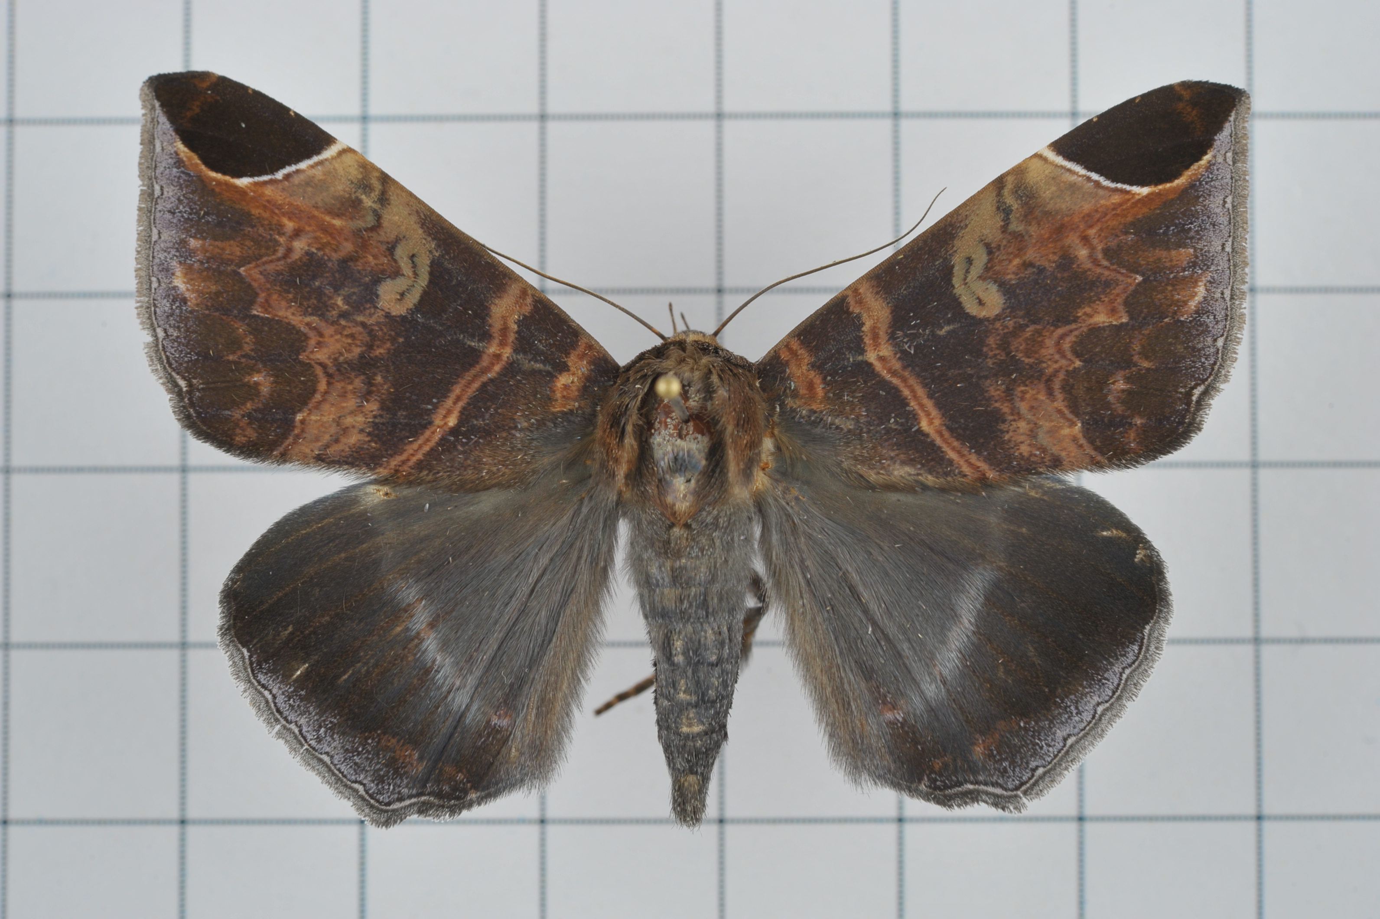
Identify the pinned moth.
Pindara illibata
